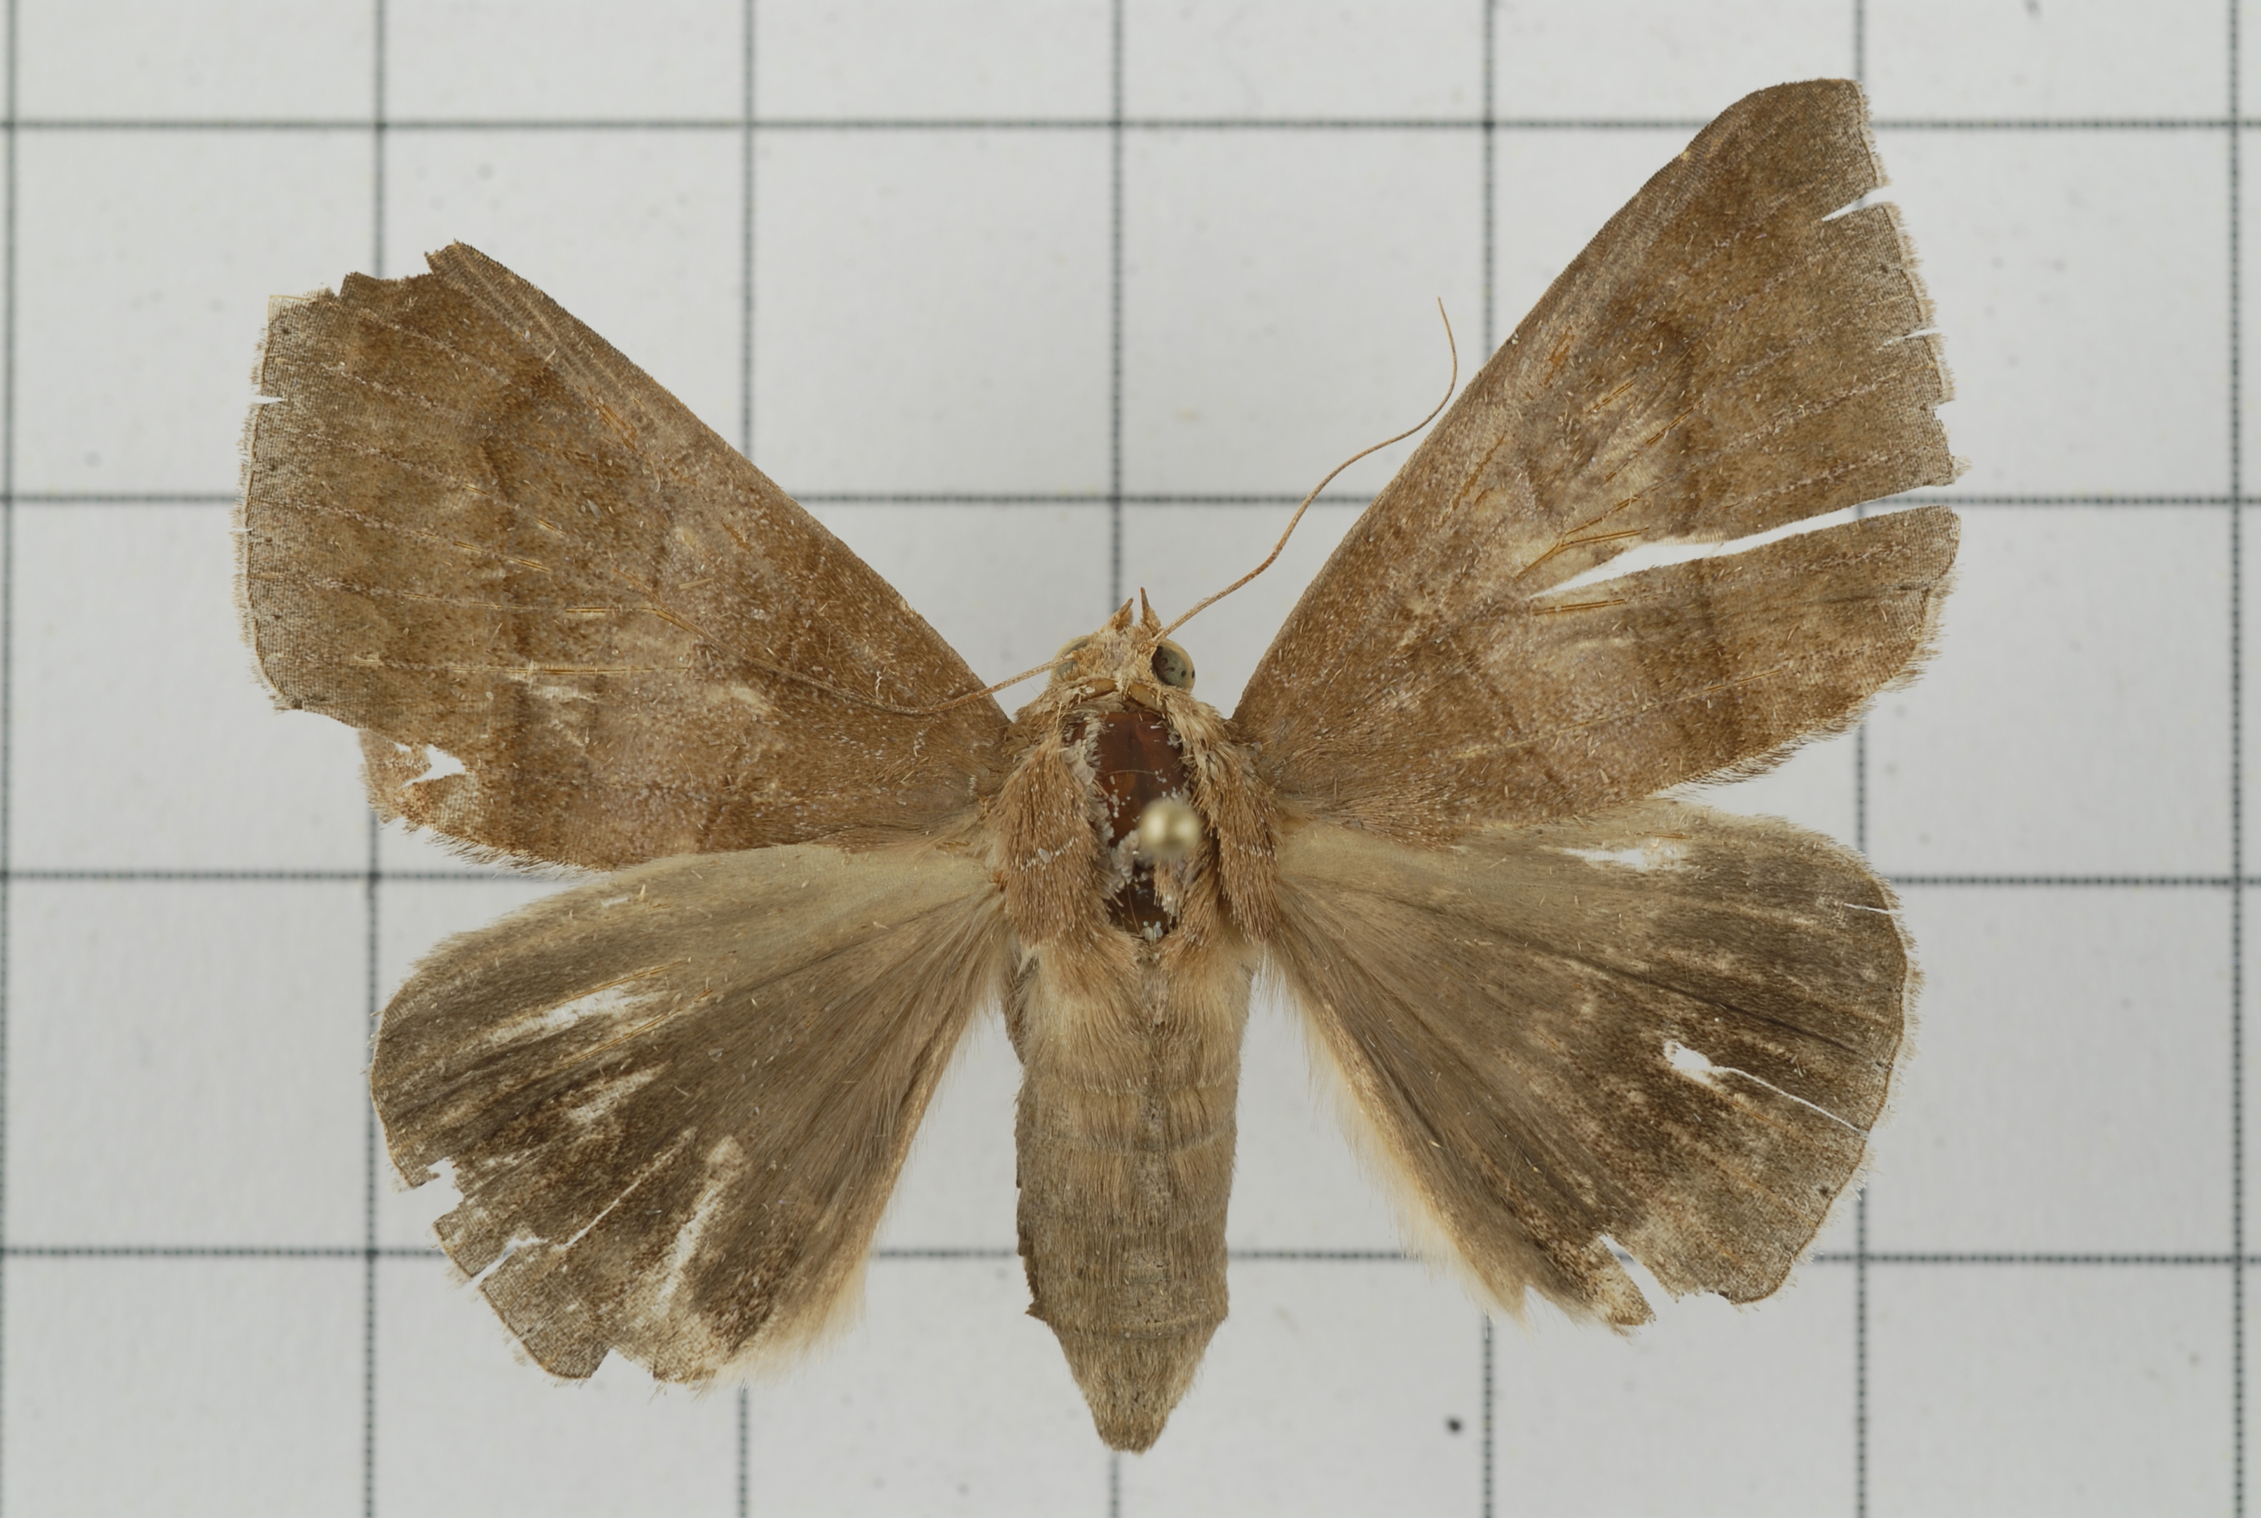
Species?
Bastilla absentimacula
